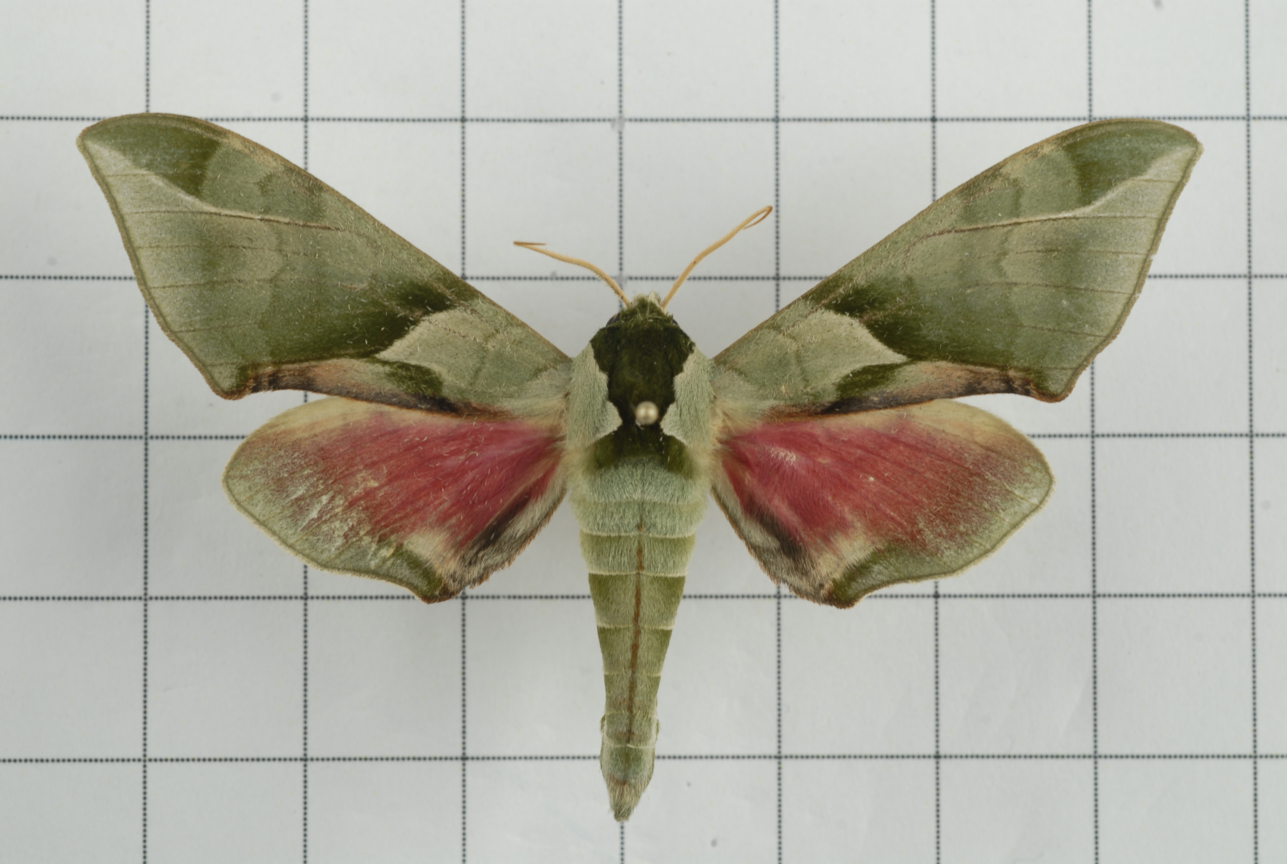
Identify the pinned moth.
Callambulyx tatarinovii formosana
